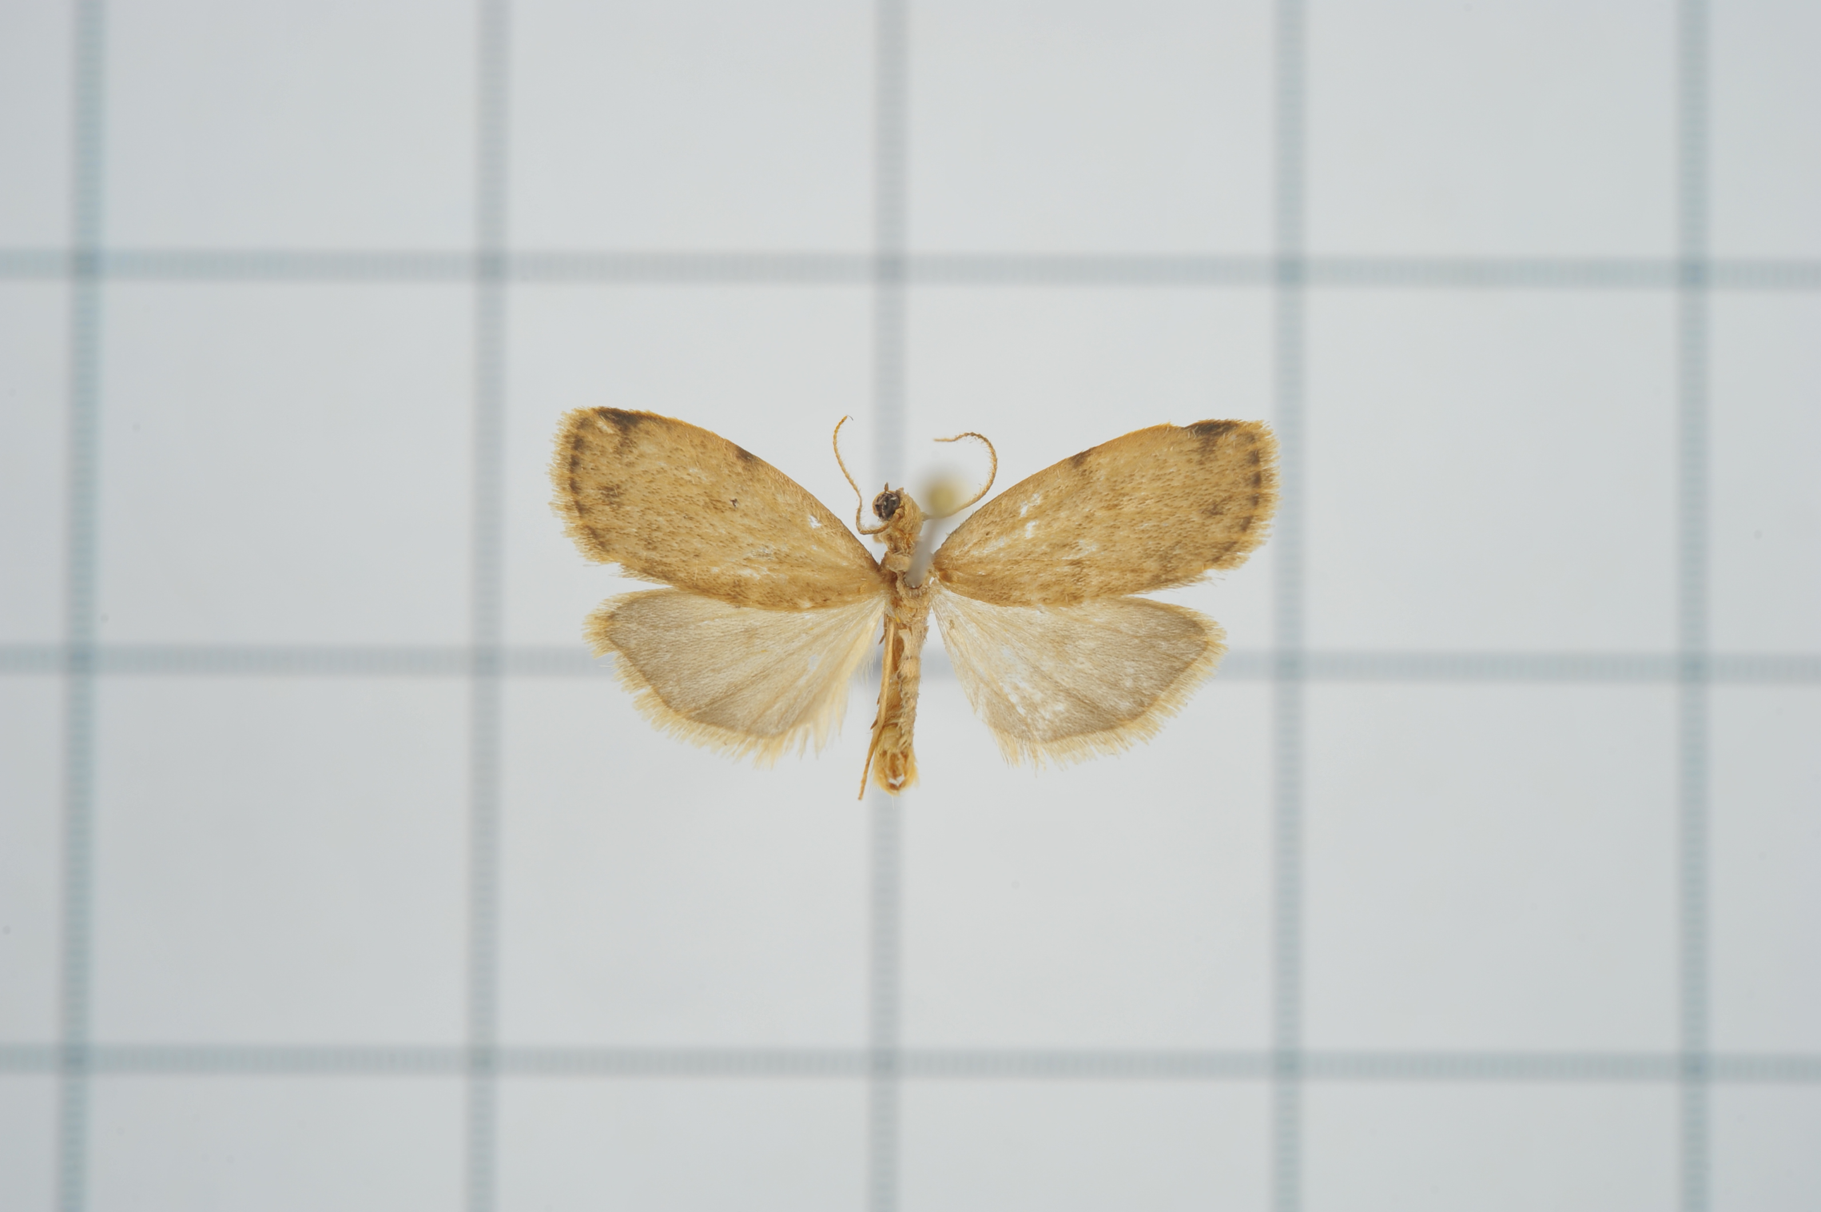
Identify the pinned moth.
Mithuna wilemani
